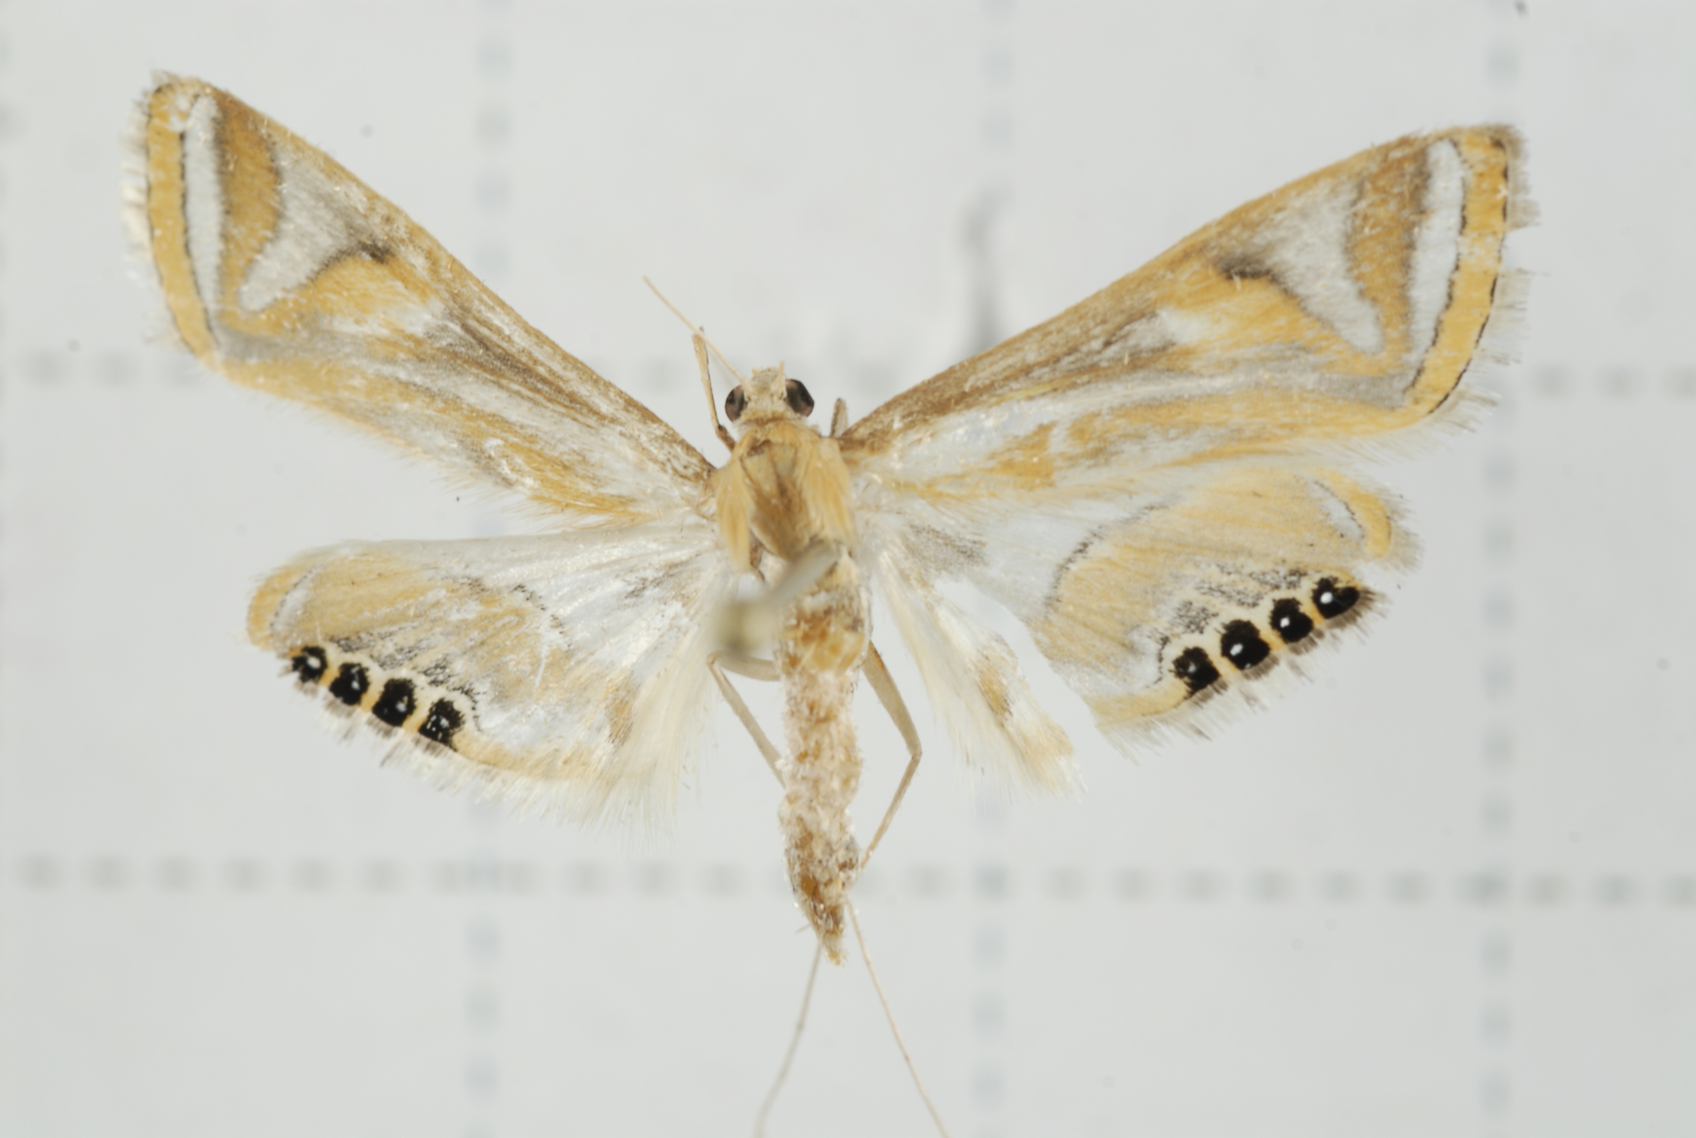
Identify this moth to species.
Eoophyla conjunctalis
